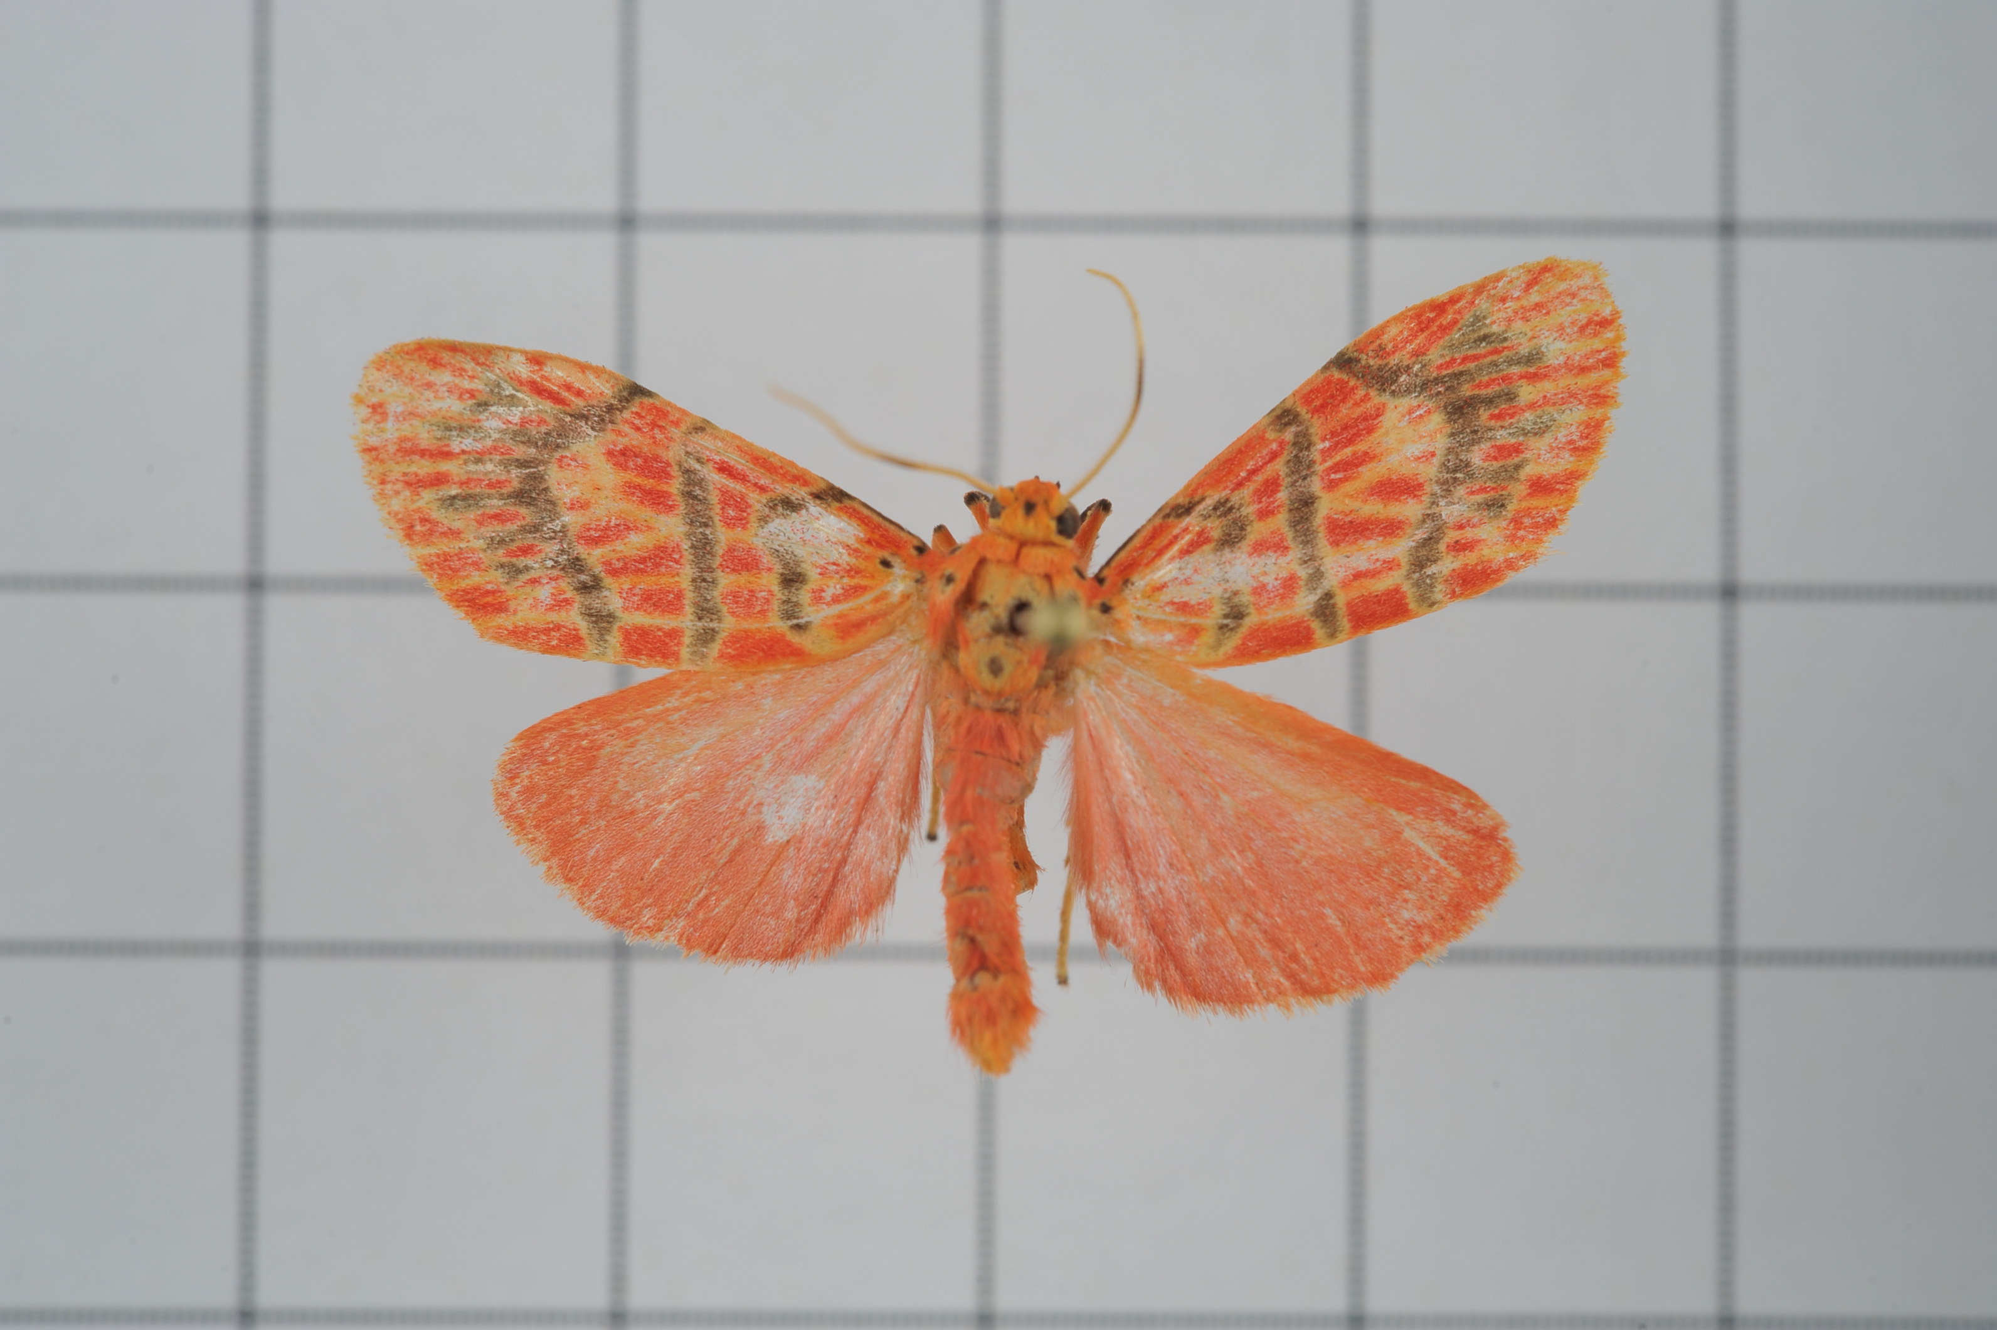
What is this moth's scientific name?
Barsine sauteri
